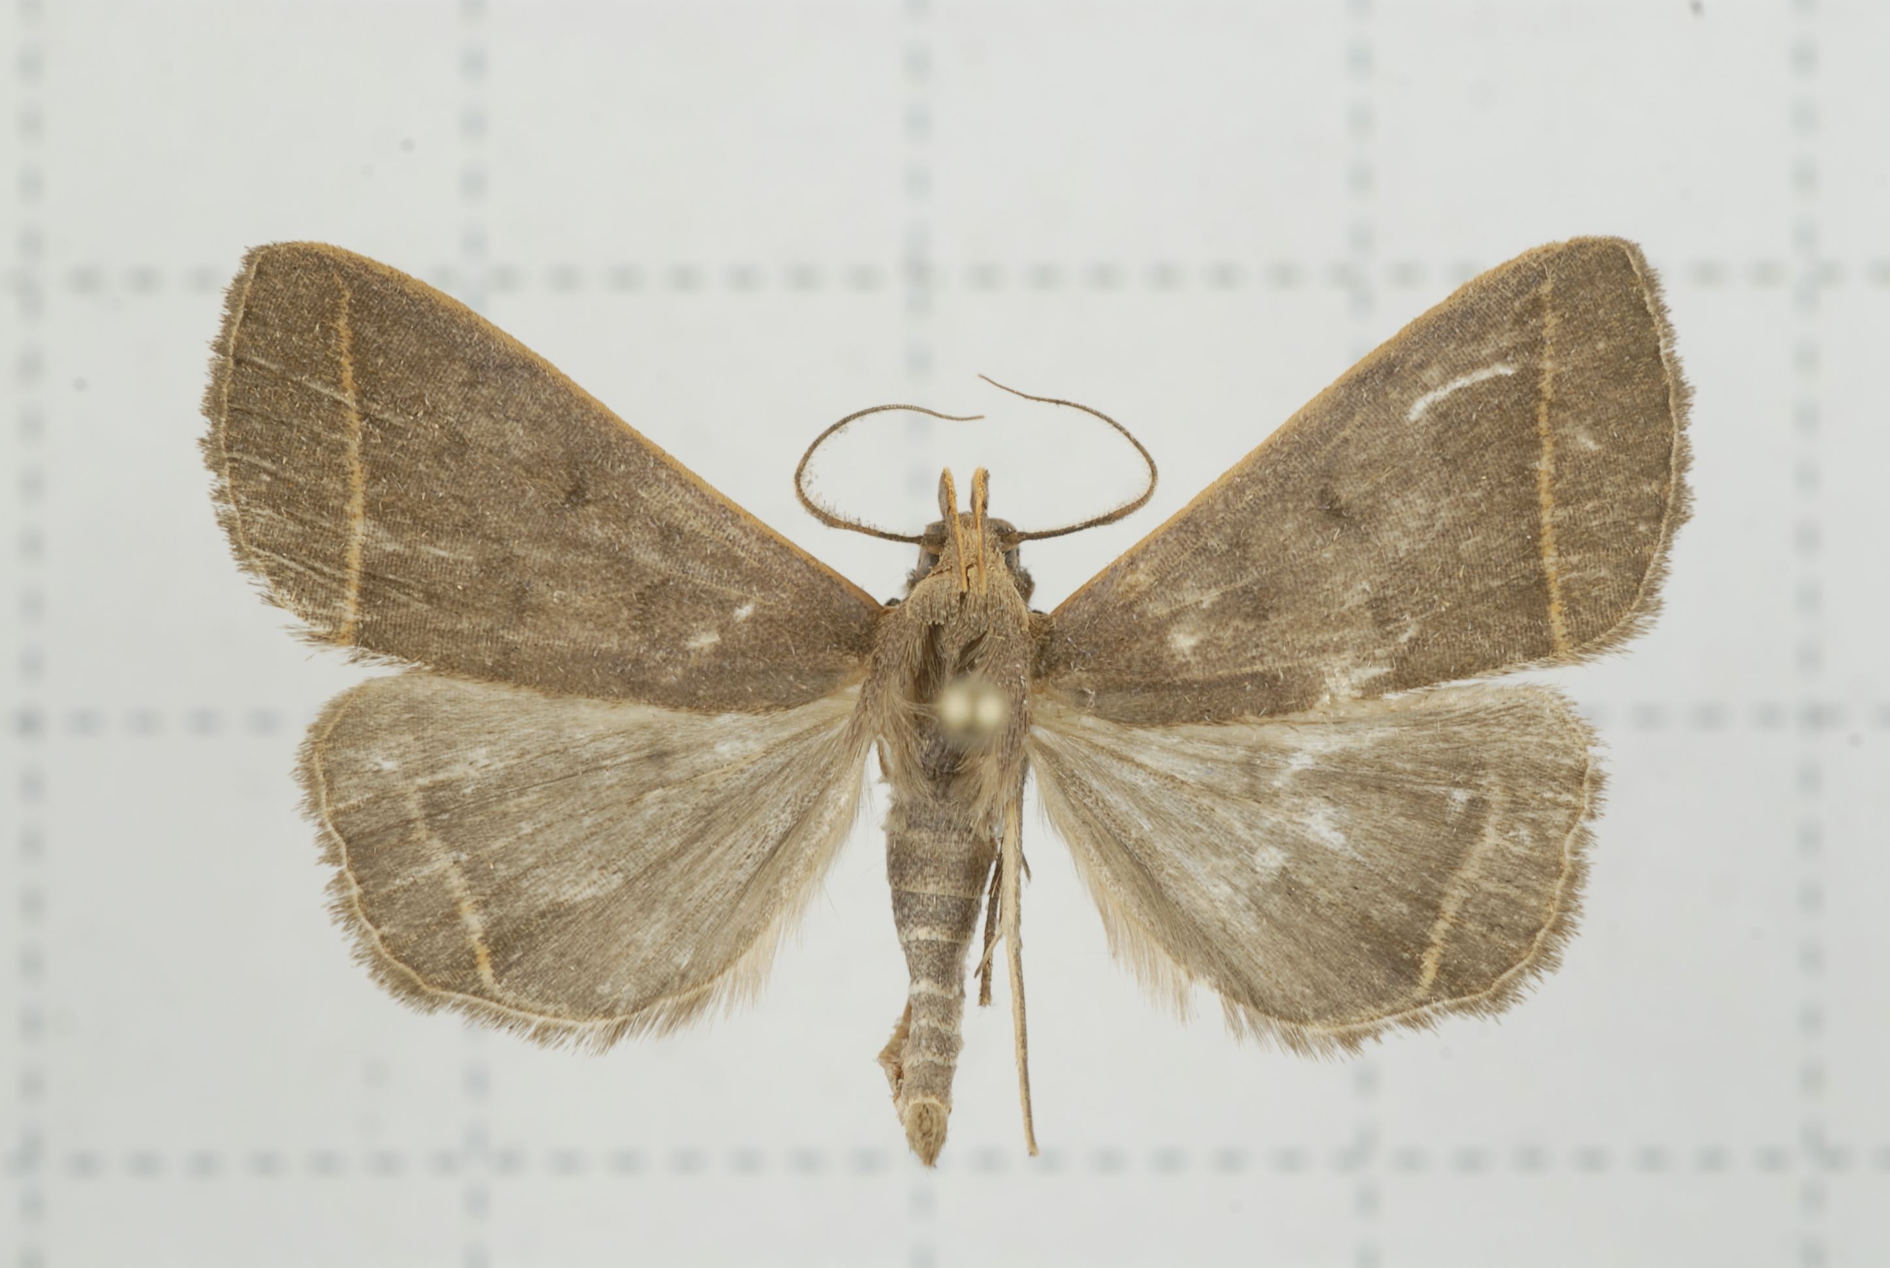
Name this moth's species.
Simplicia cornicalis
